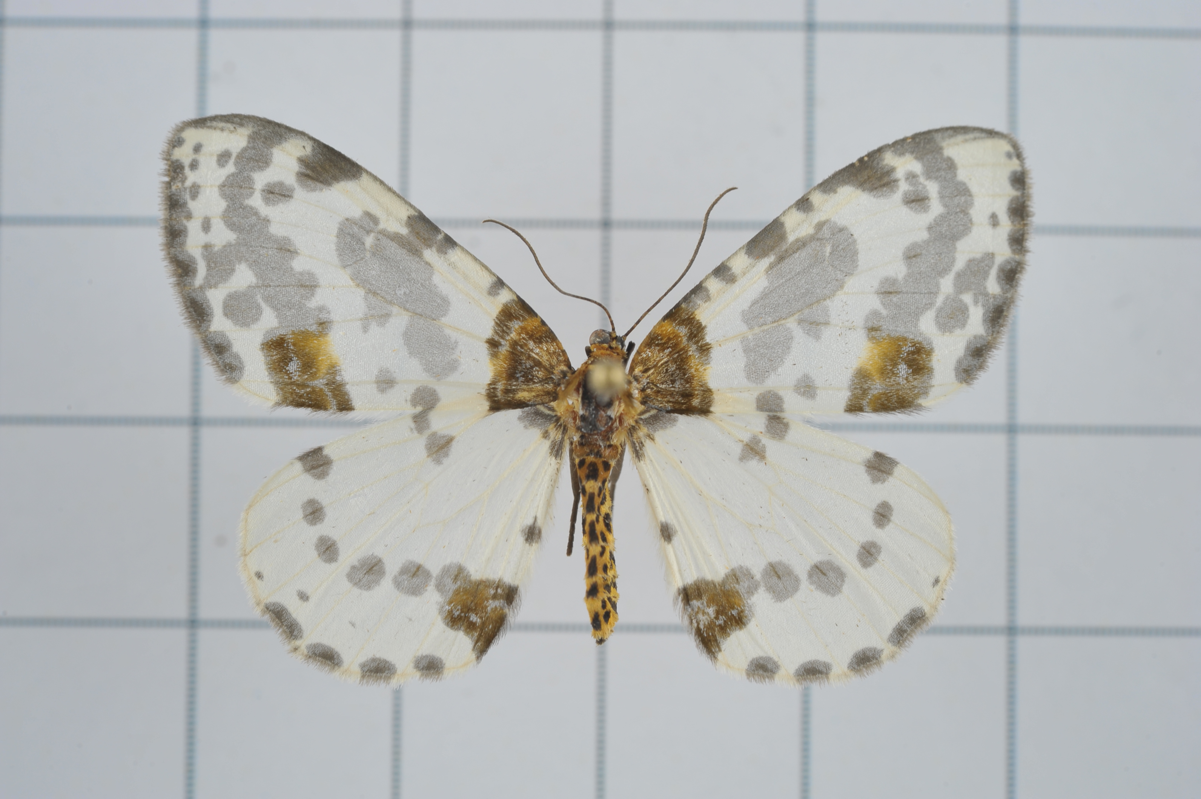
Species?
Abraxas adilluminata
